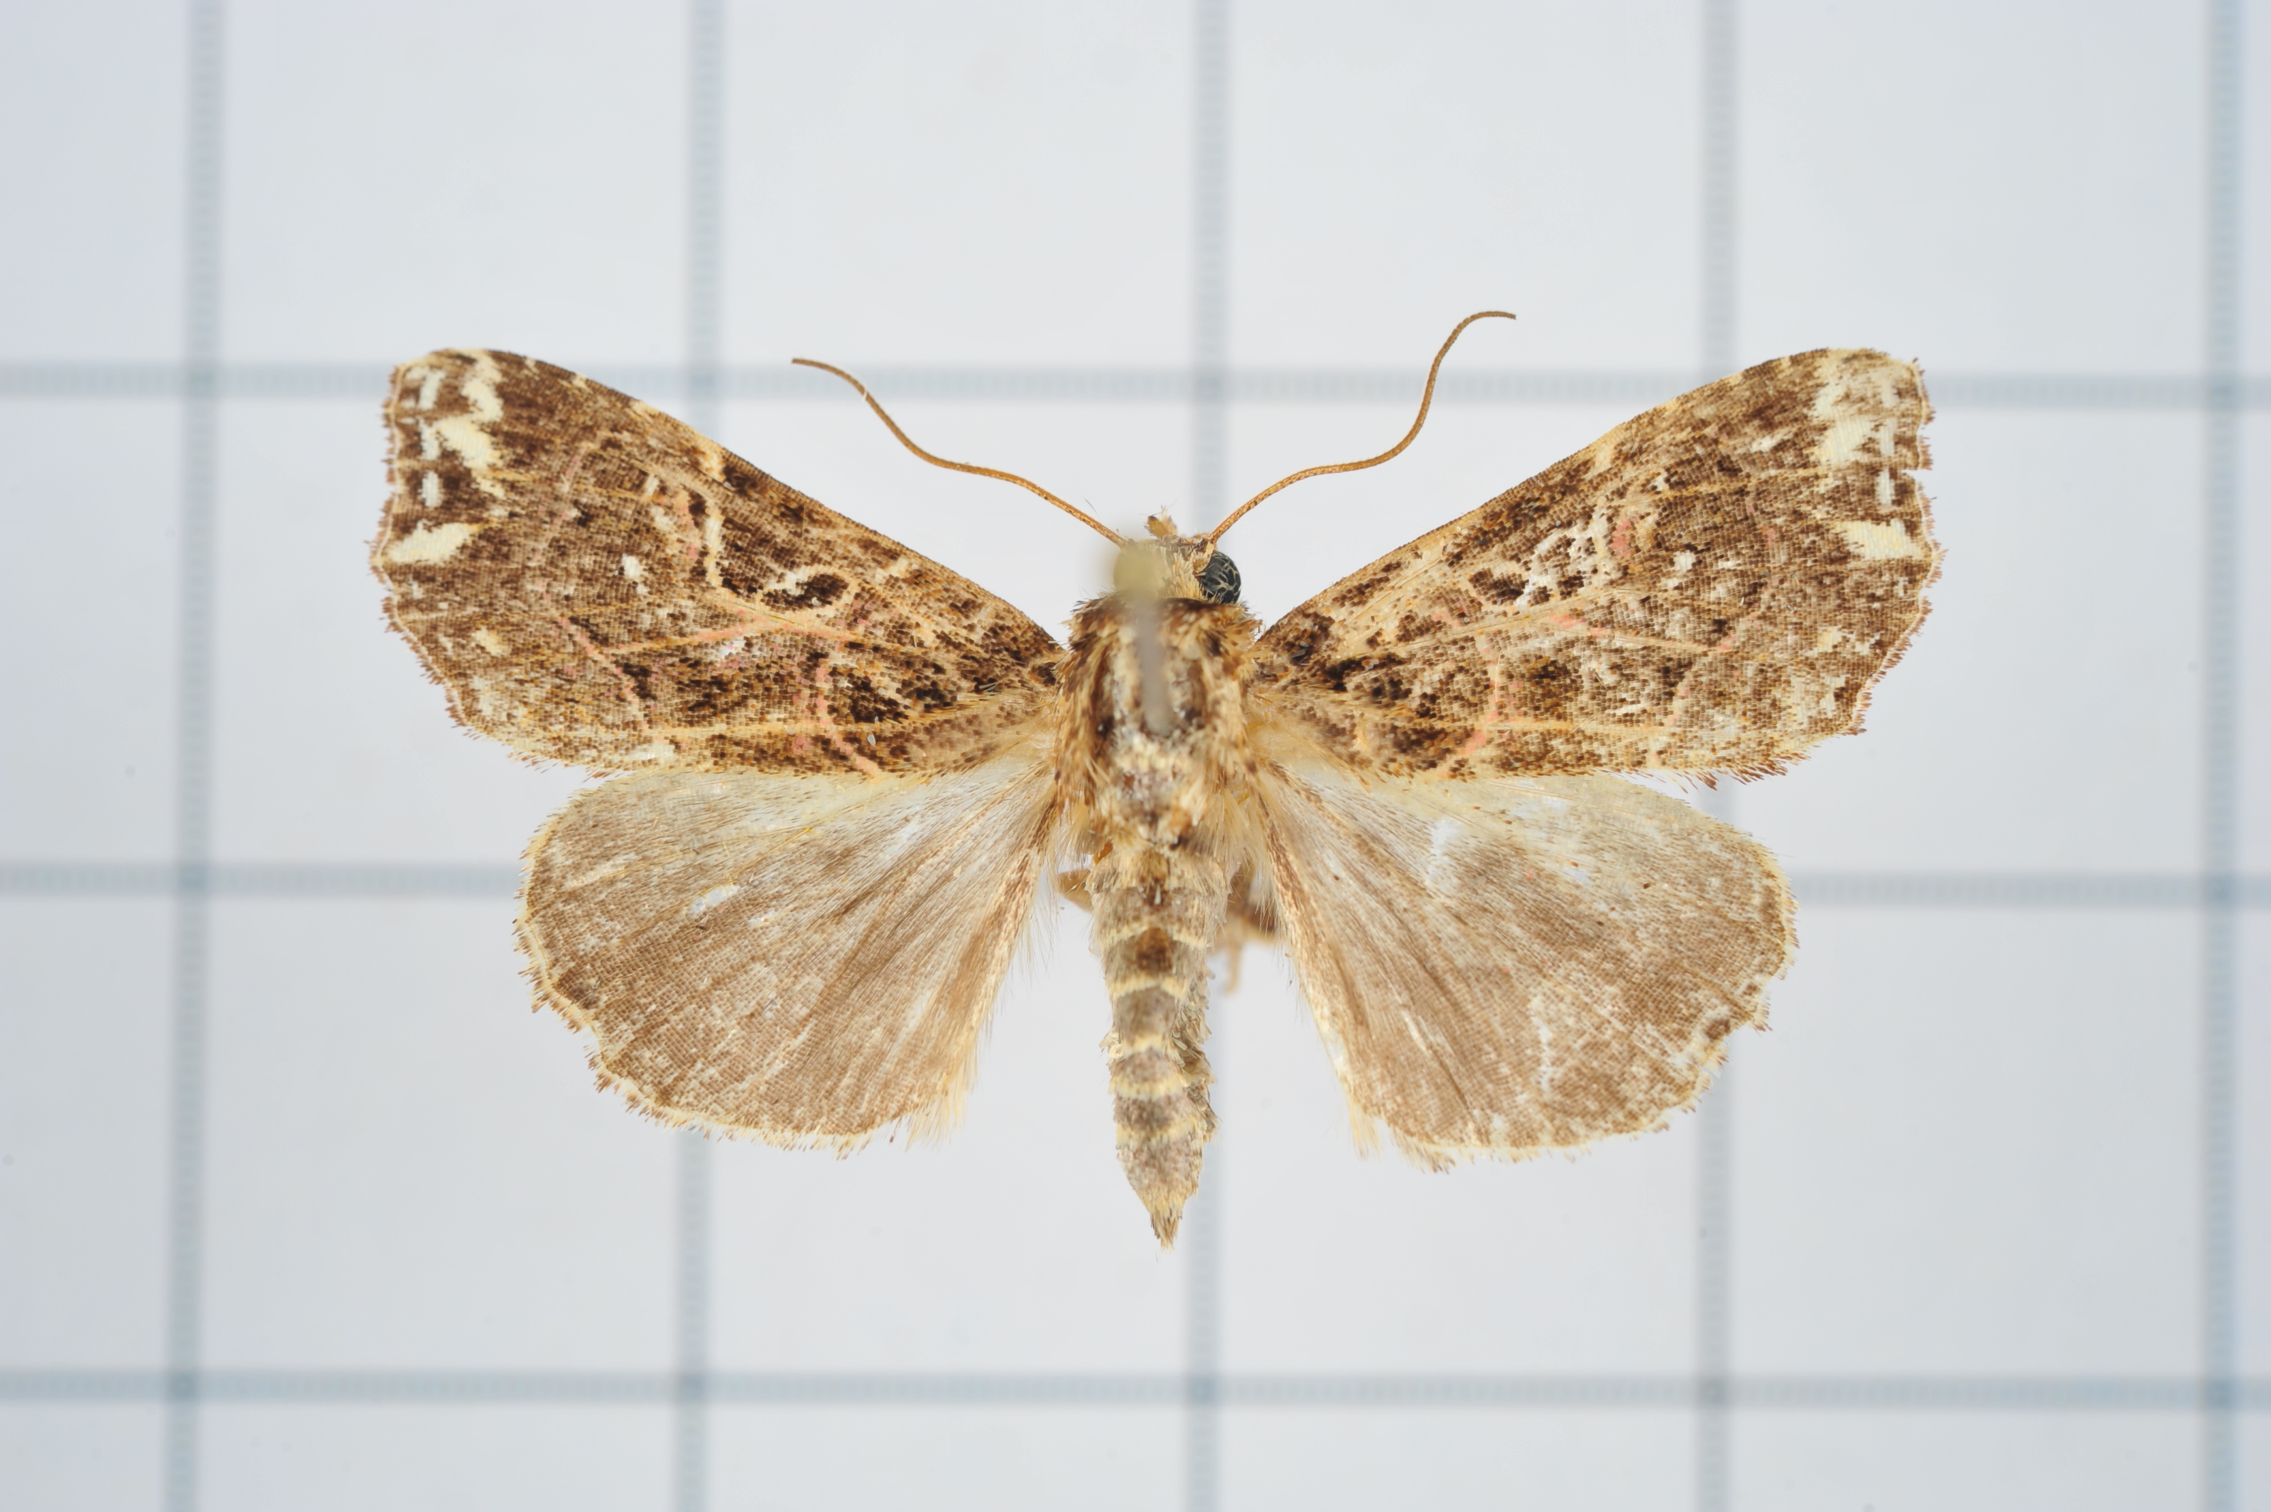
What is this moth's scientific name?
Callopistria rivularis
